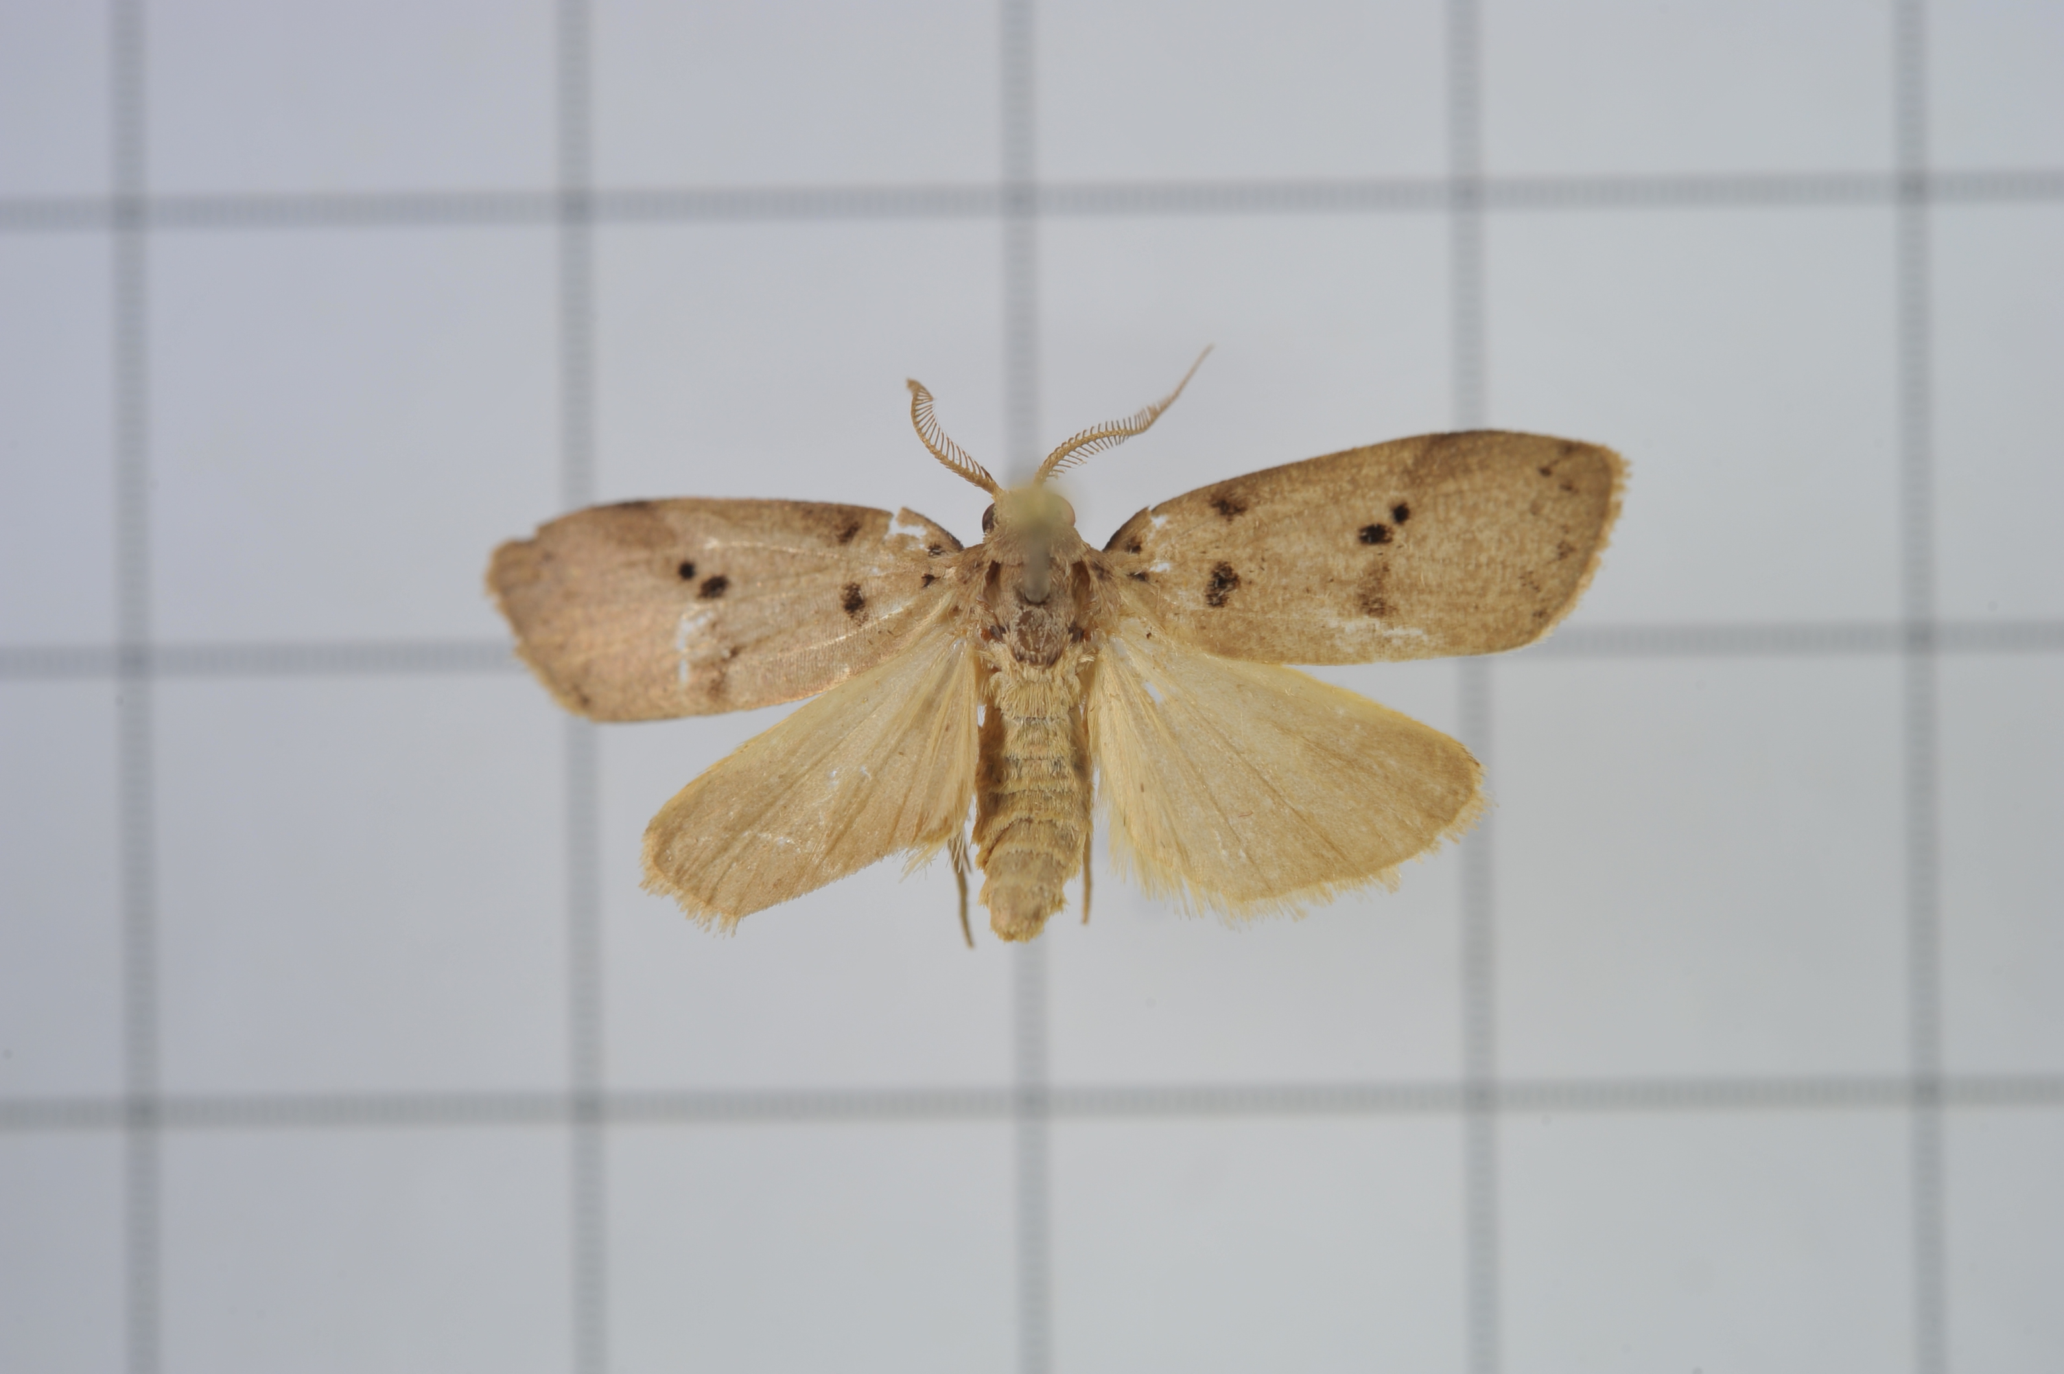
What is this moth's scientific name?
Eugoa grisea
